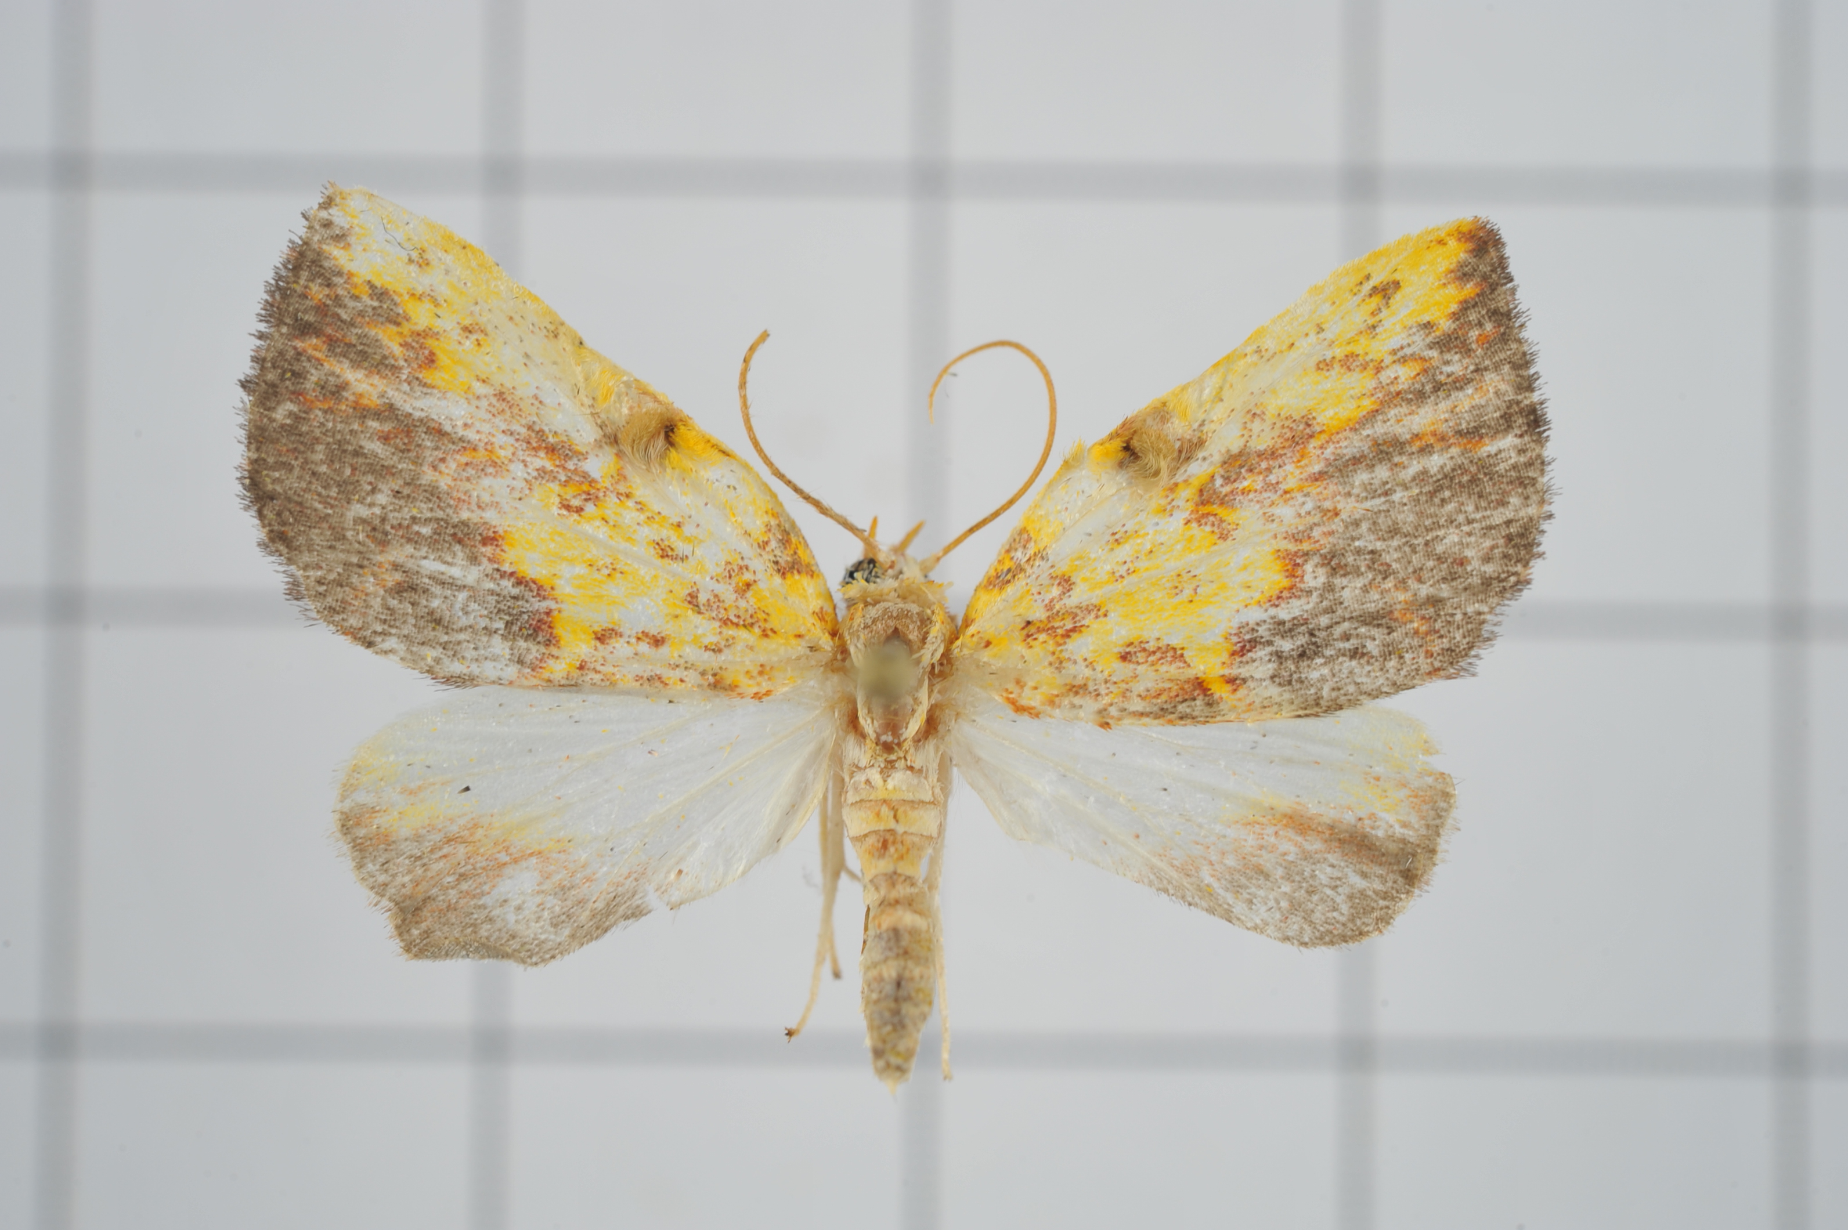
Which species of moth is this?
Siglophora ferreilutea
